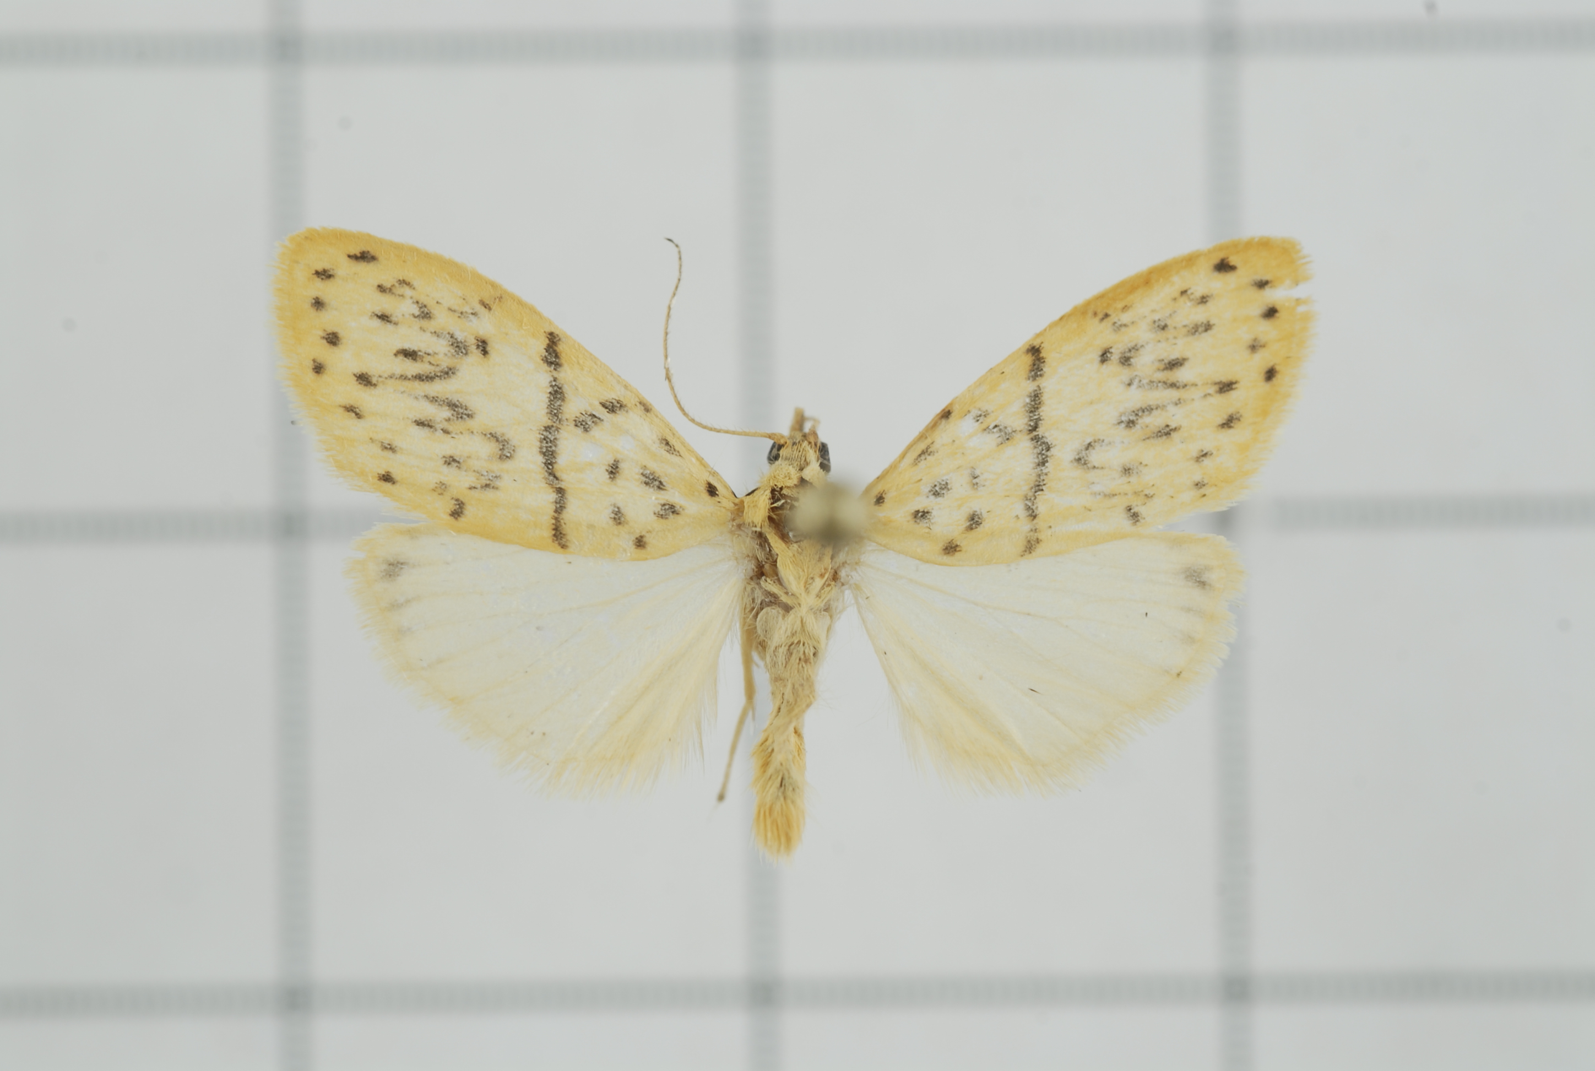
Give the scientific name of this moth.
Huangilene alikangiae alikangiae
